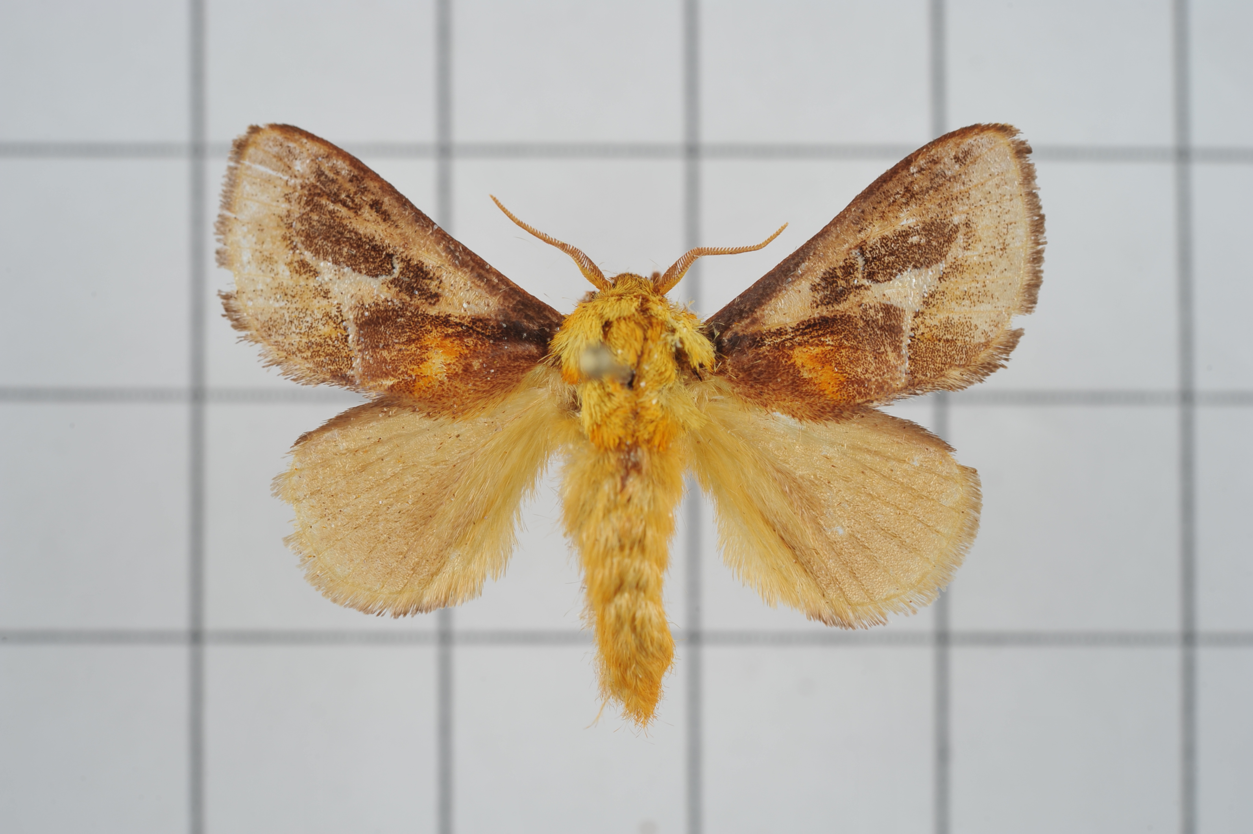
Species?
Miresa fulgida
